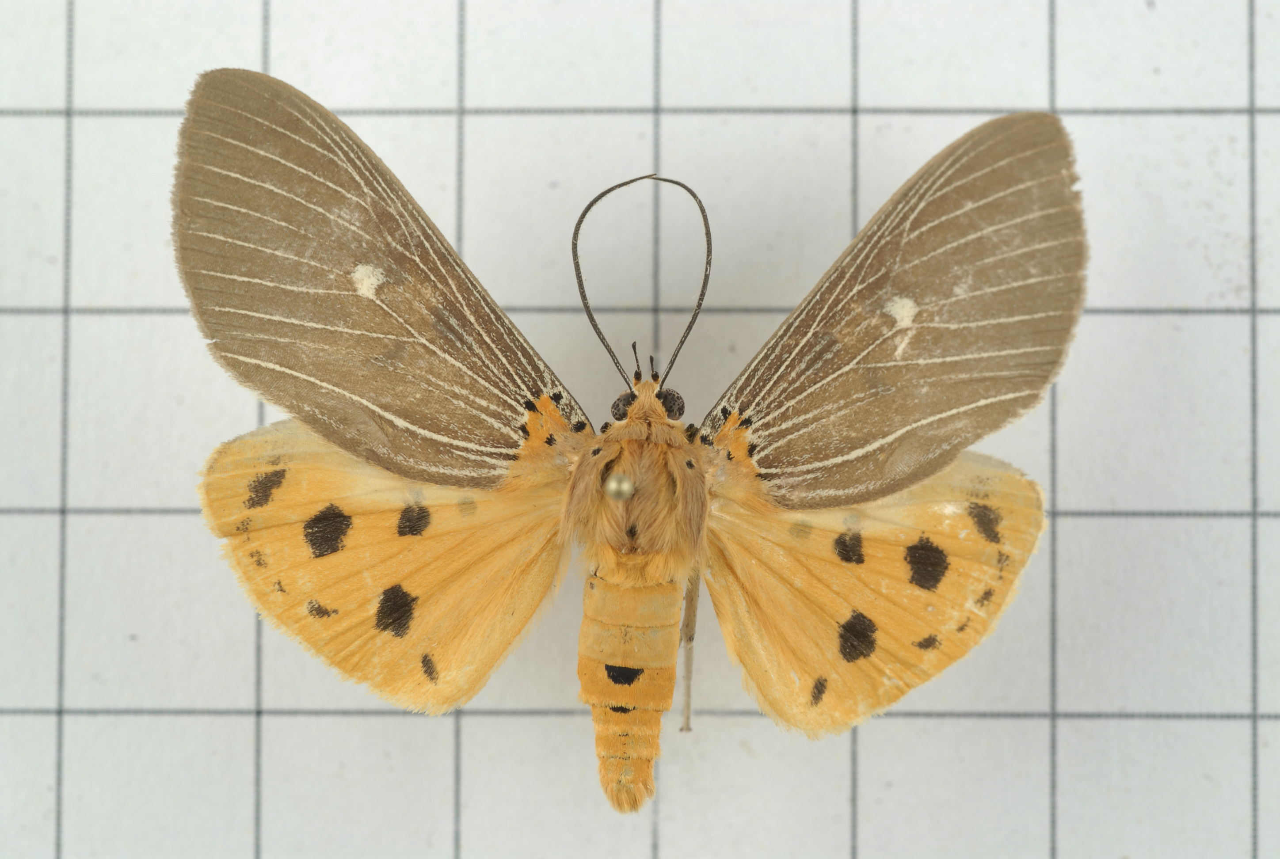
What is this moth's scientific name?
Asota caricae
